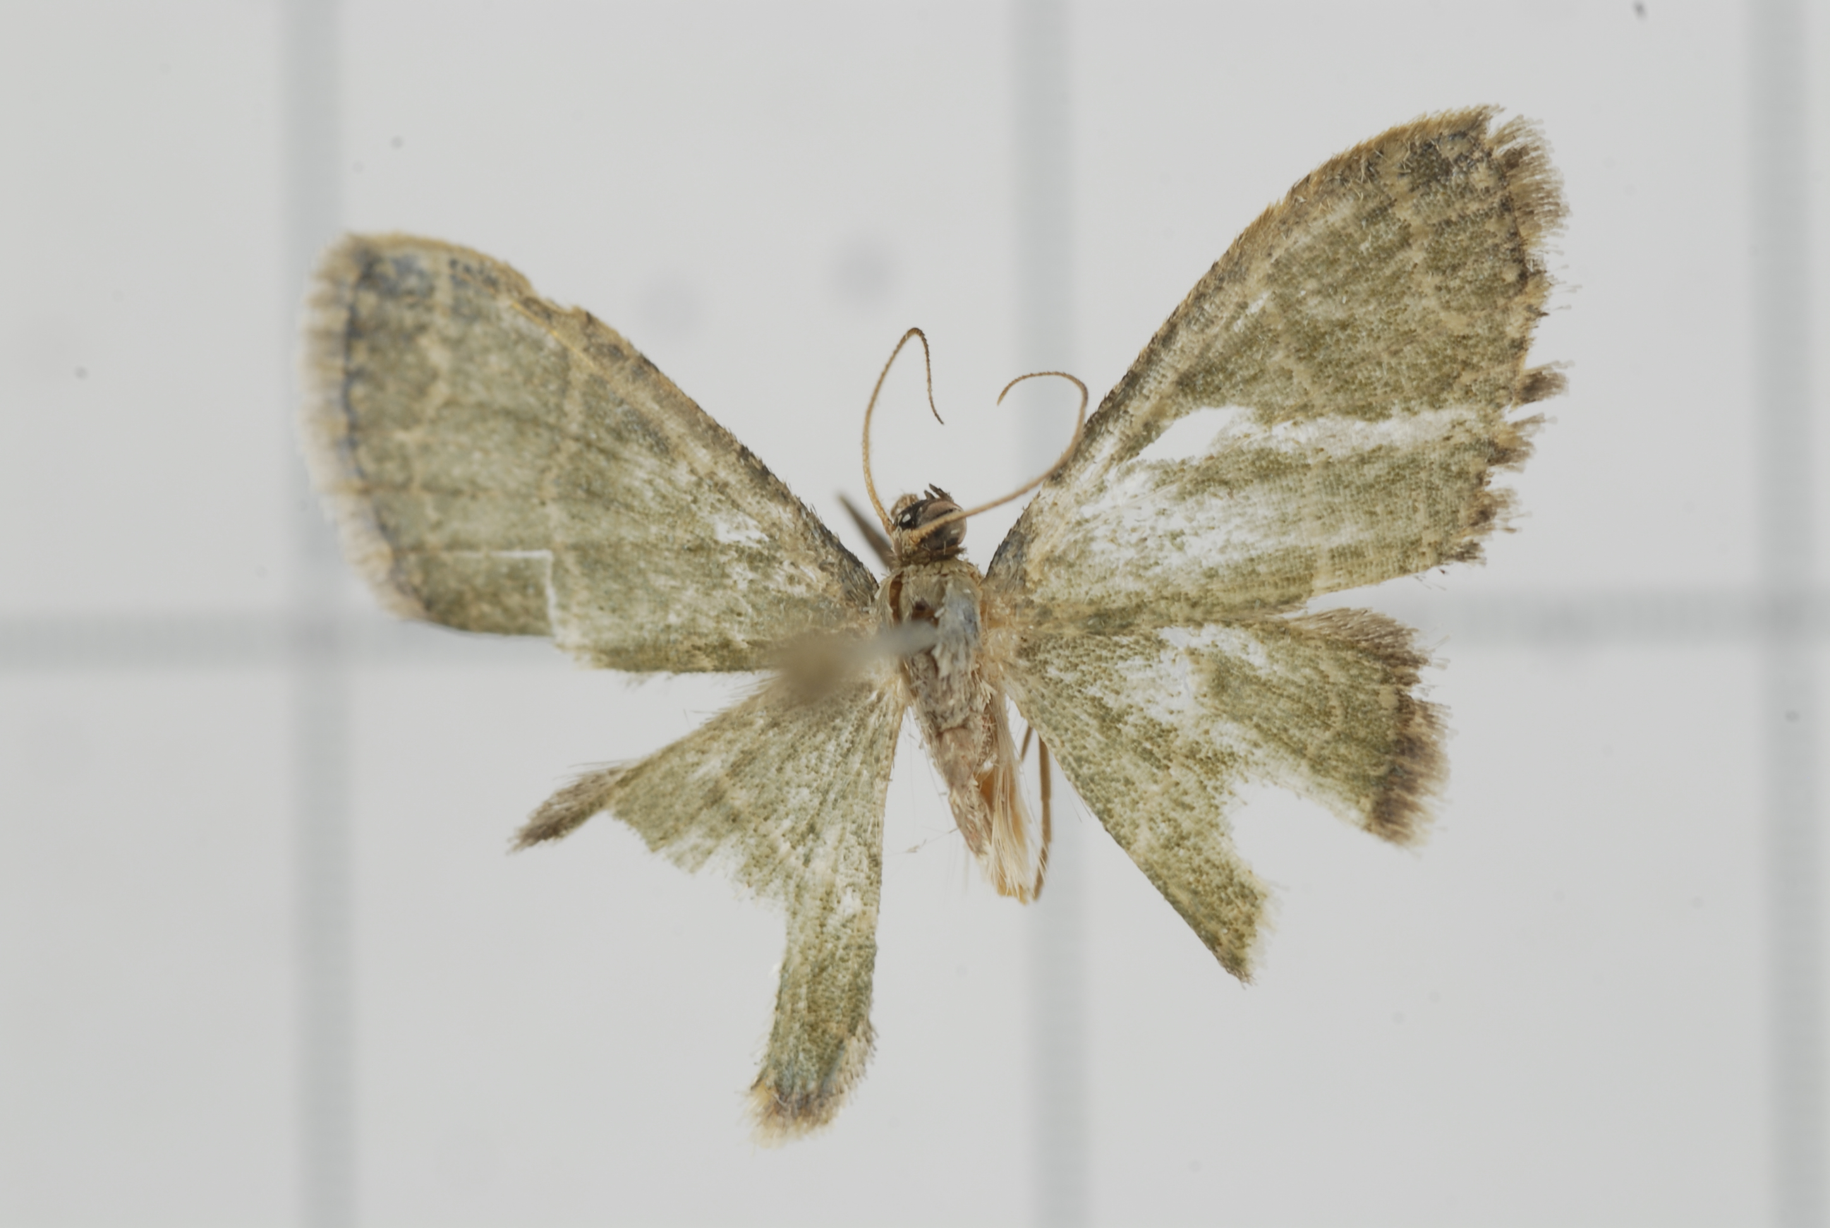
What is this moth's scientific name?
Lophophleps purpurea
